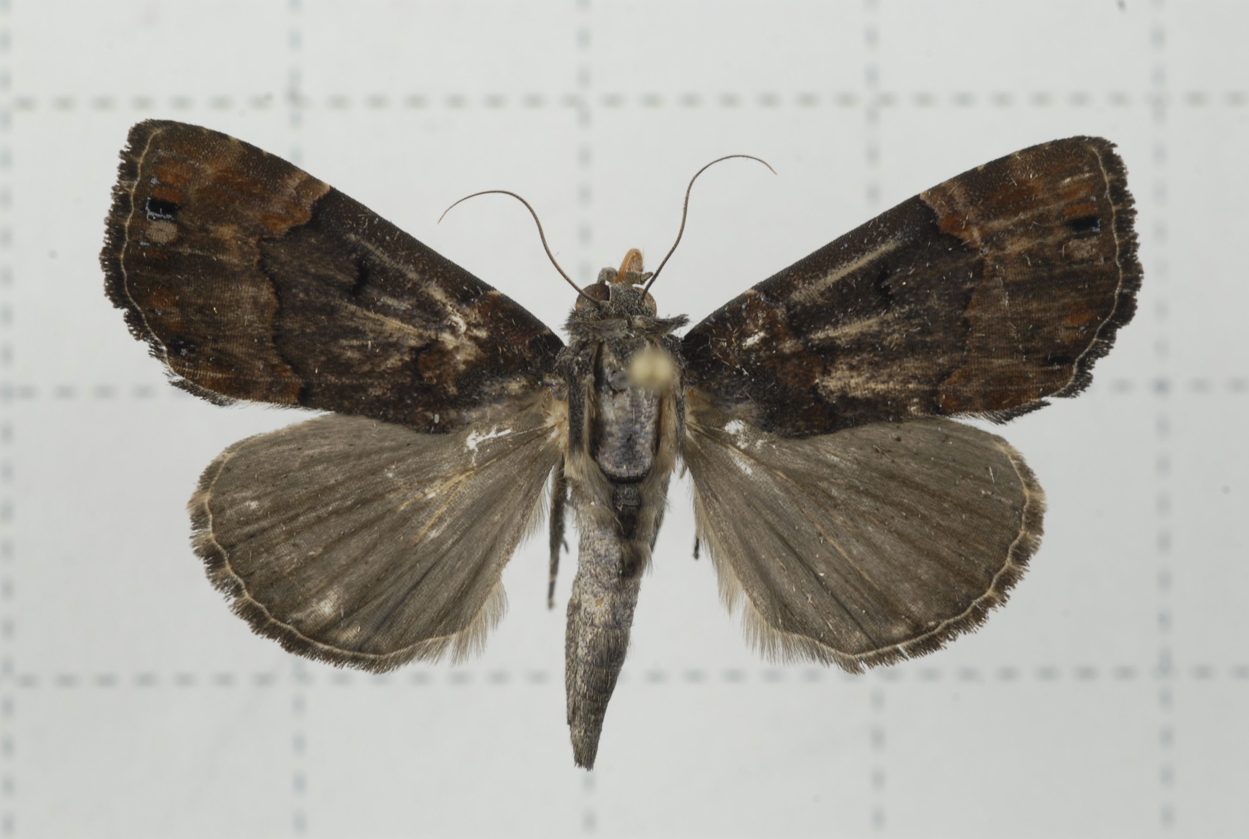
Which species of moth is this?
Dinumma placens
